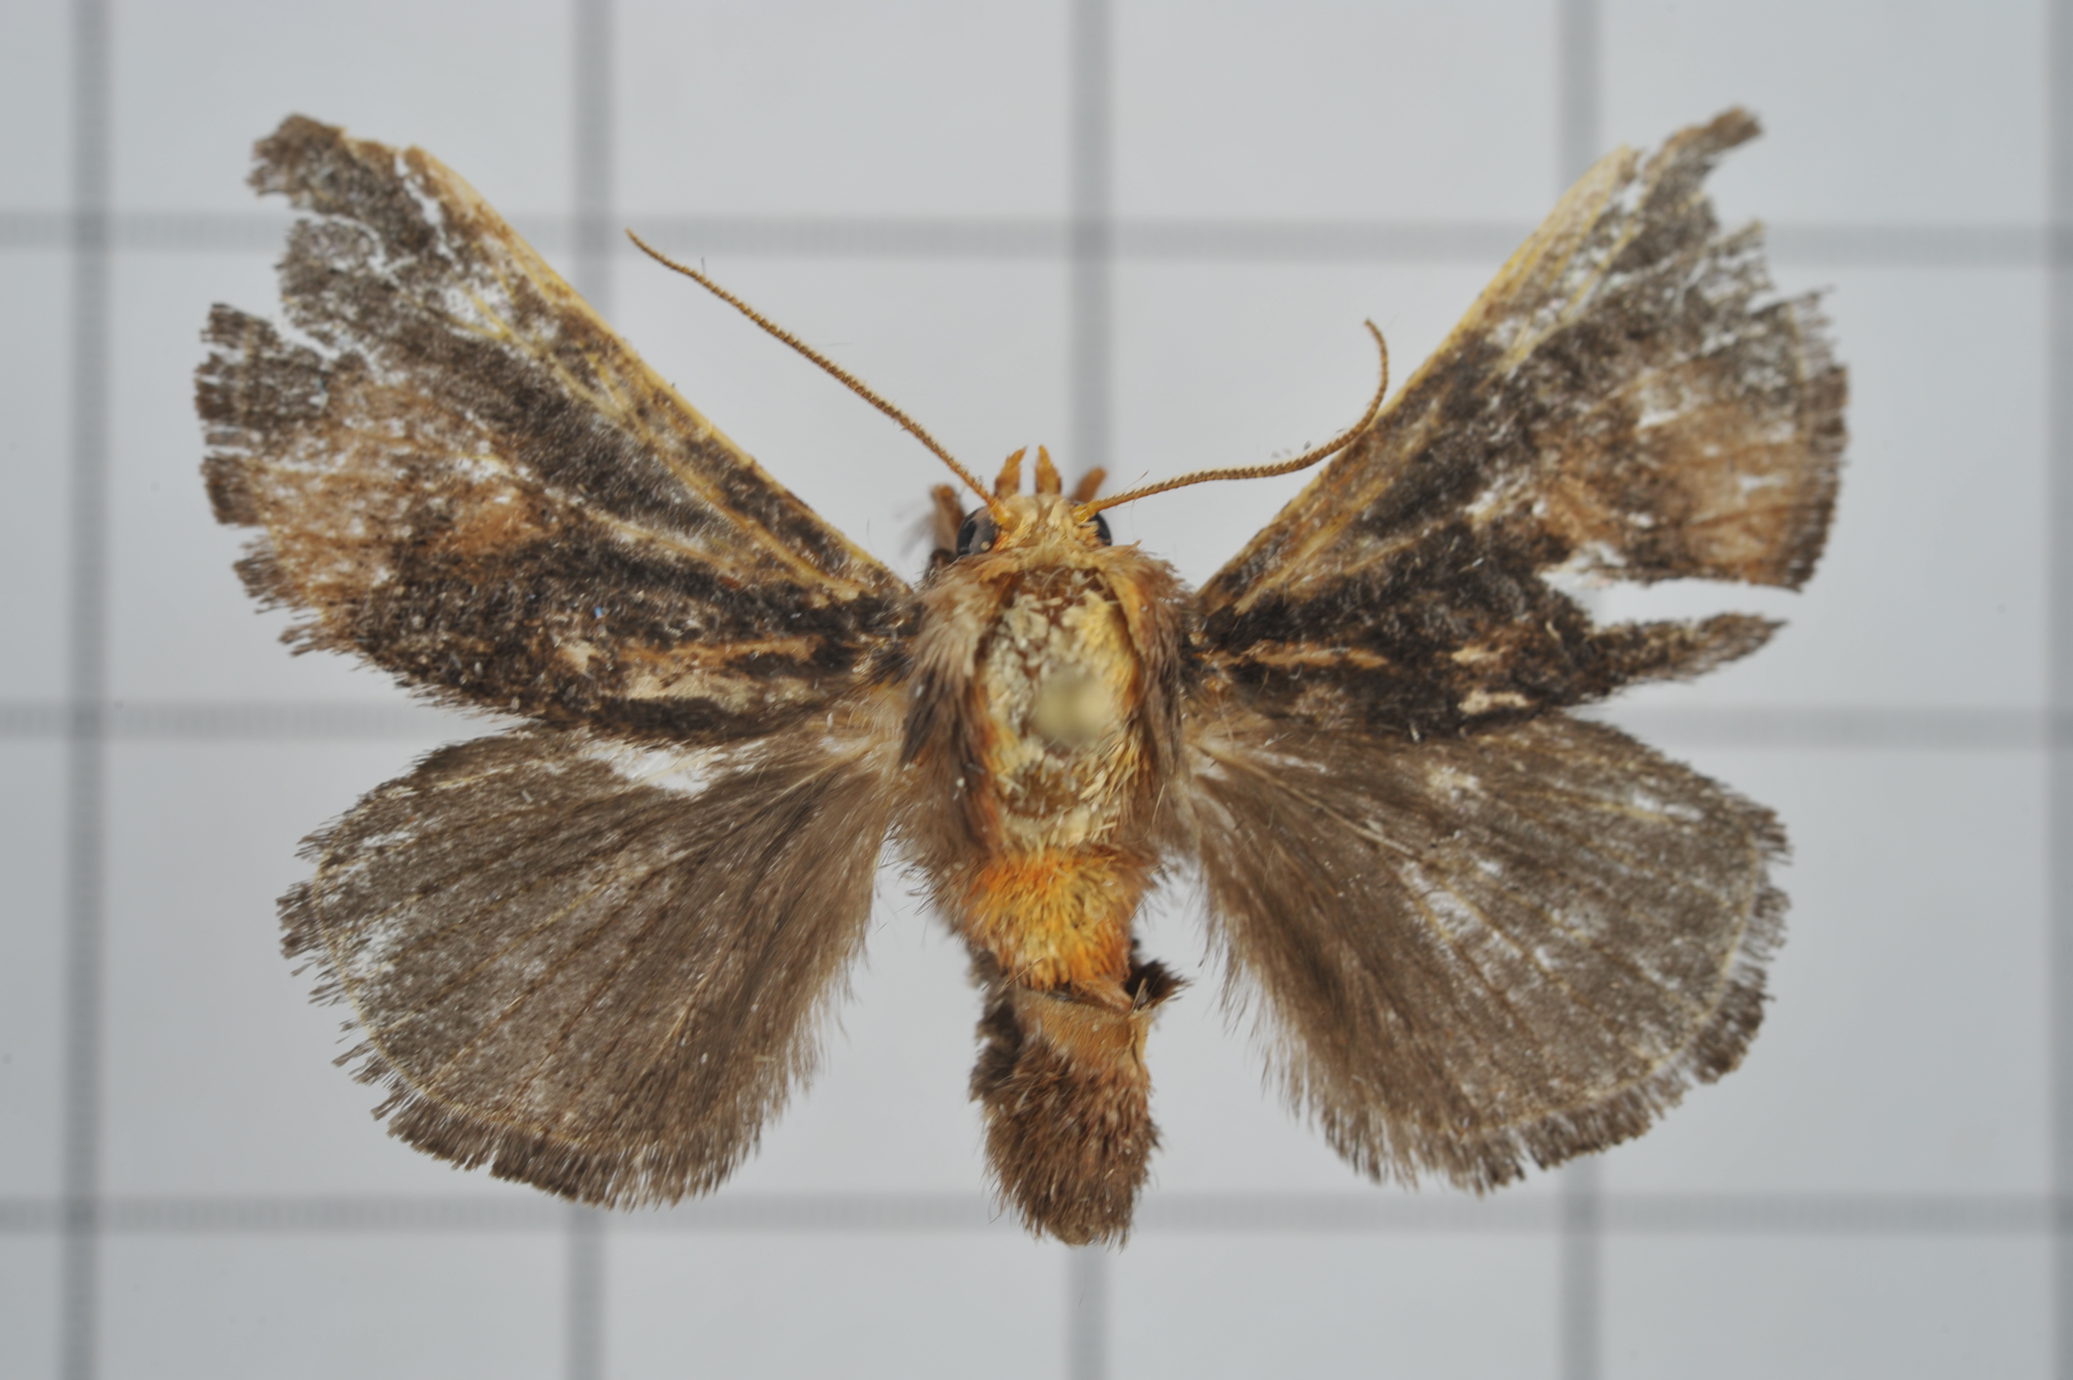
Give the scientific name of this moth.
Iraga rugosa
